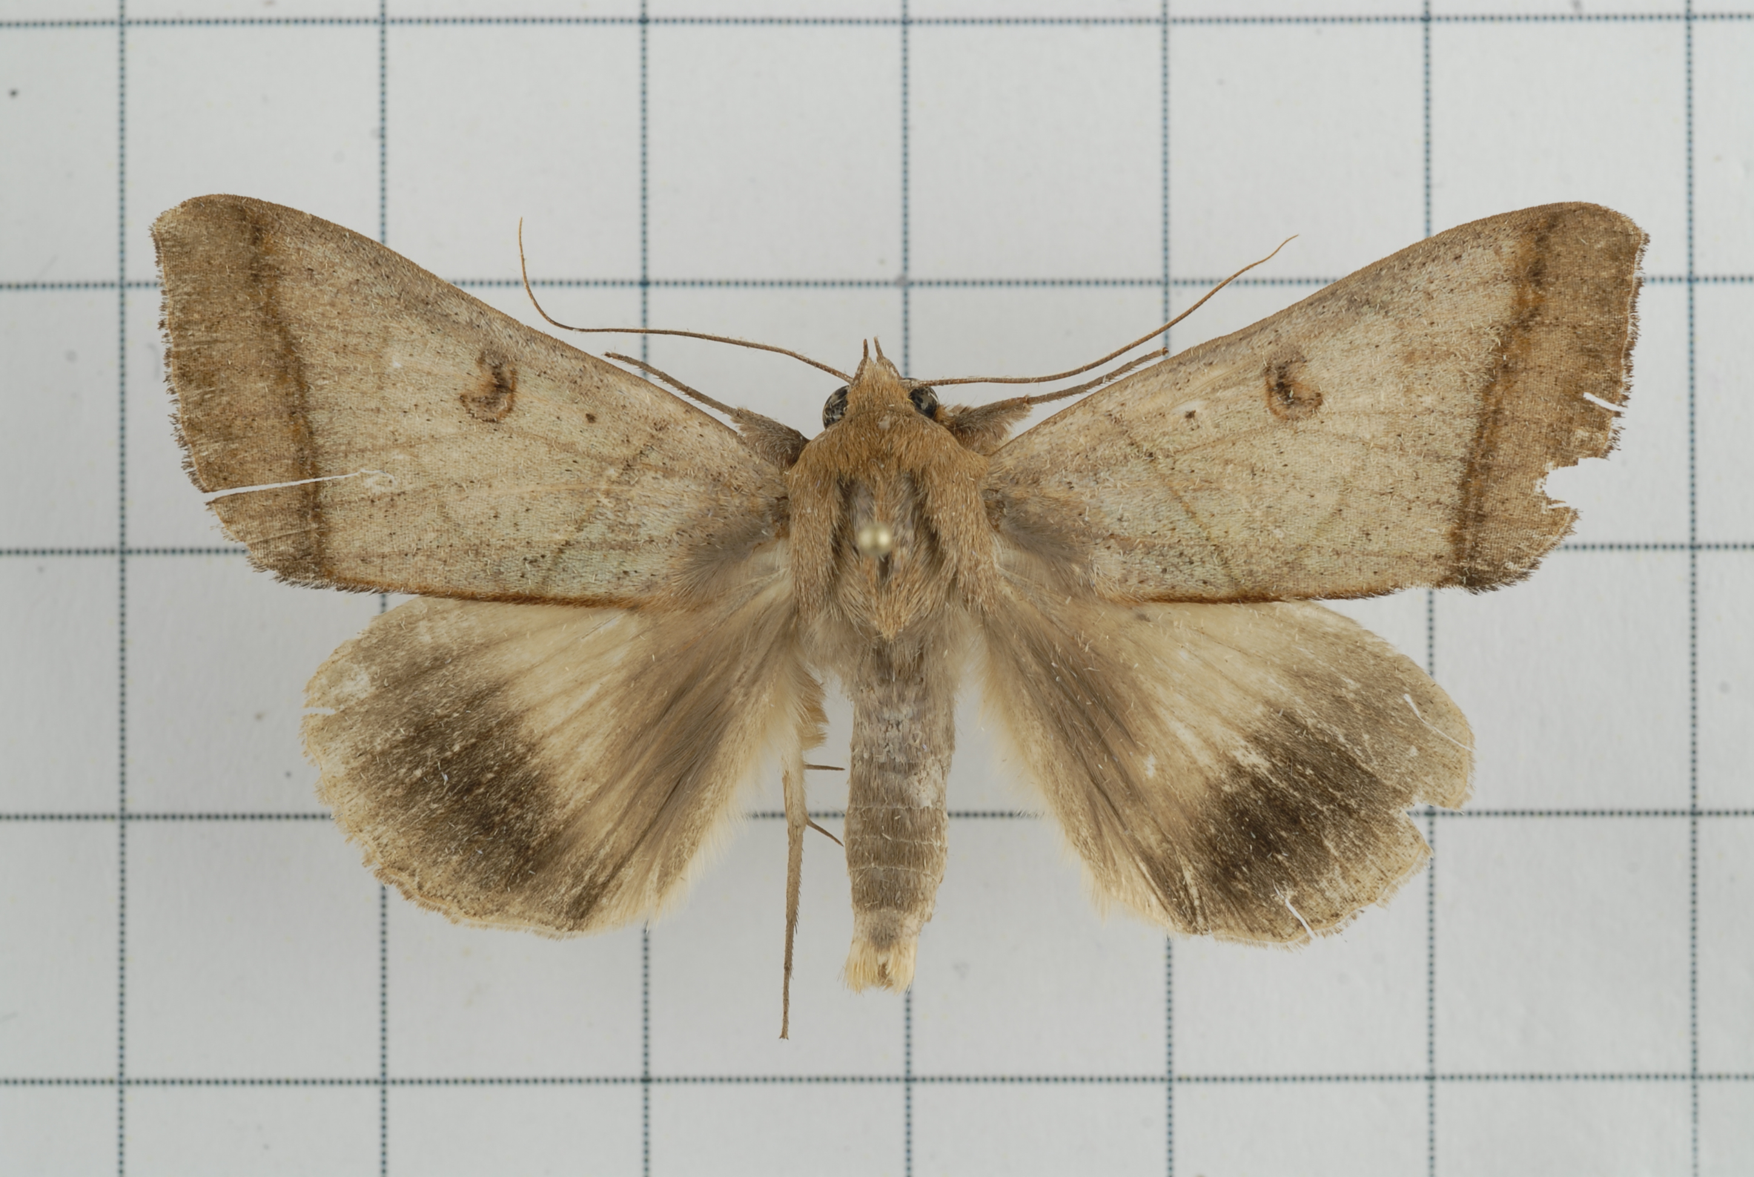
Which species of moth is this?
Ophiusa trapezium
